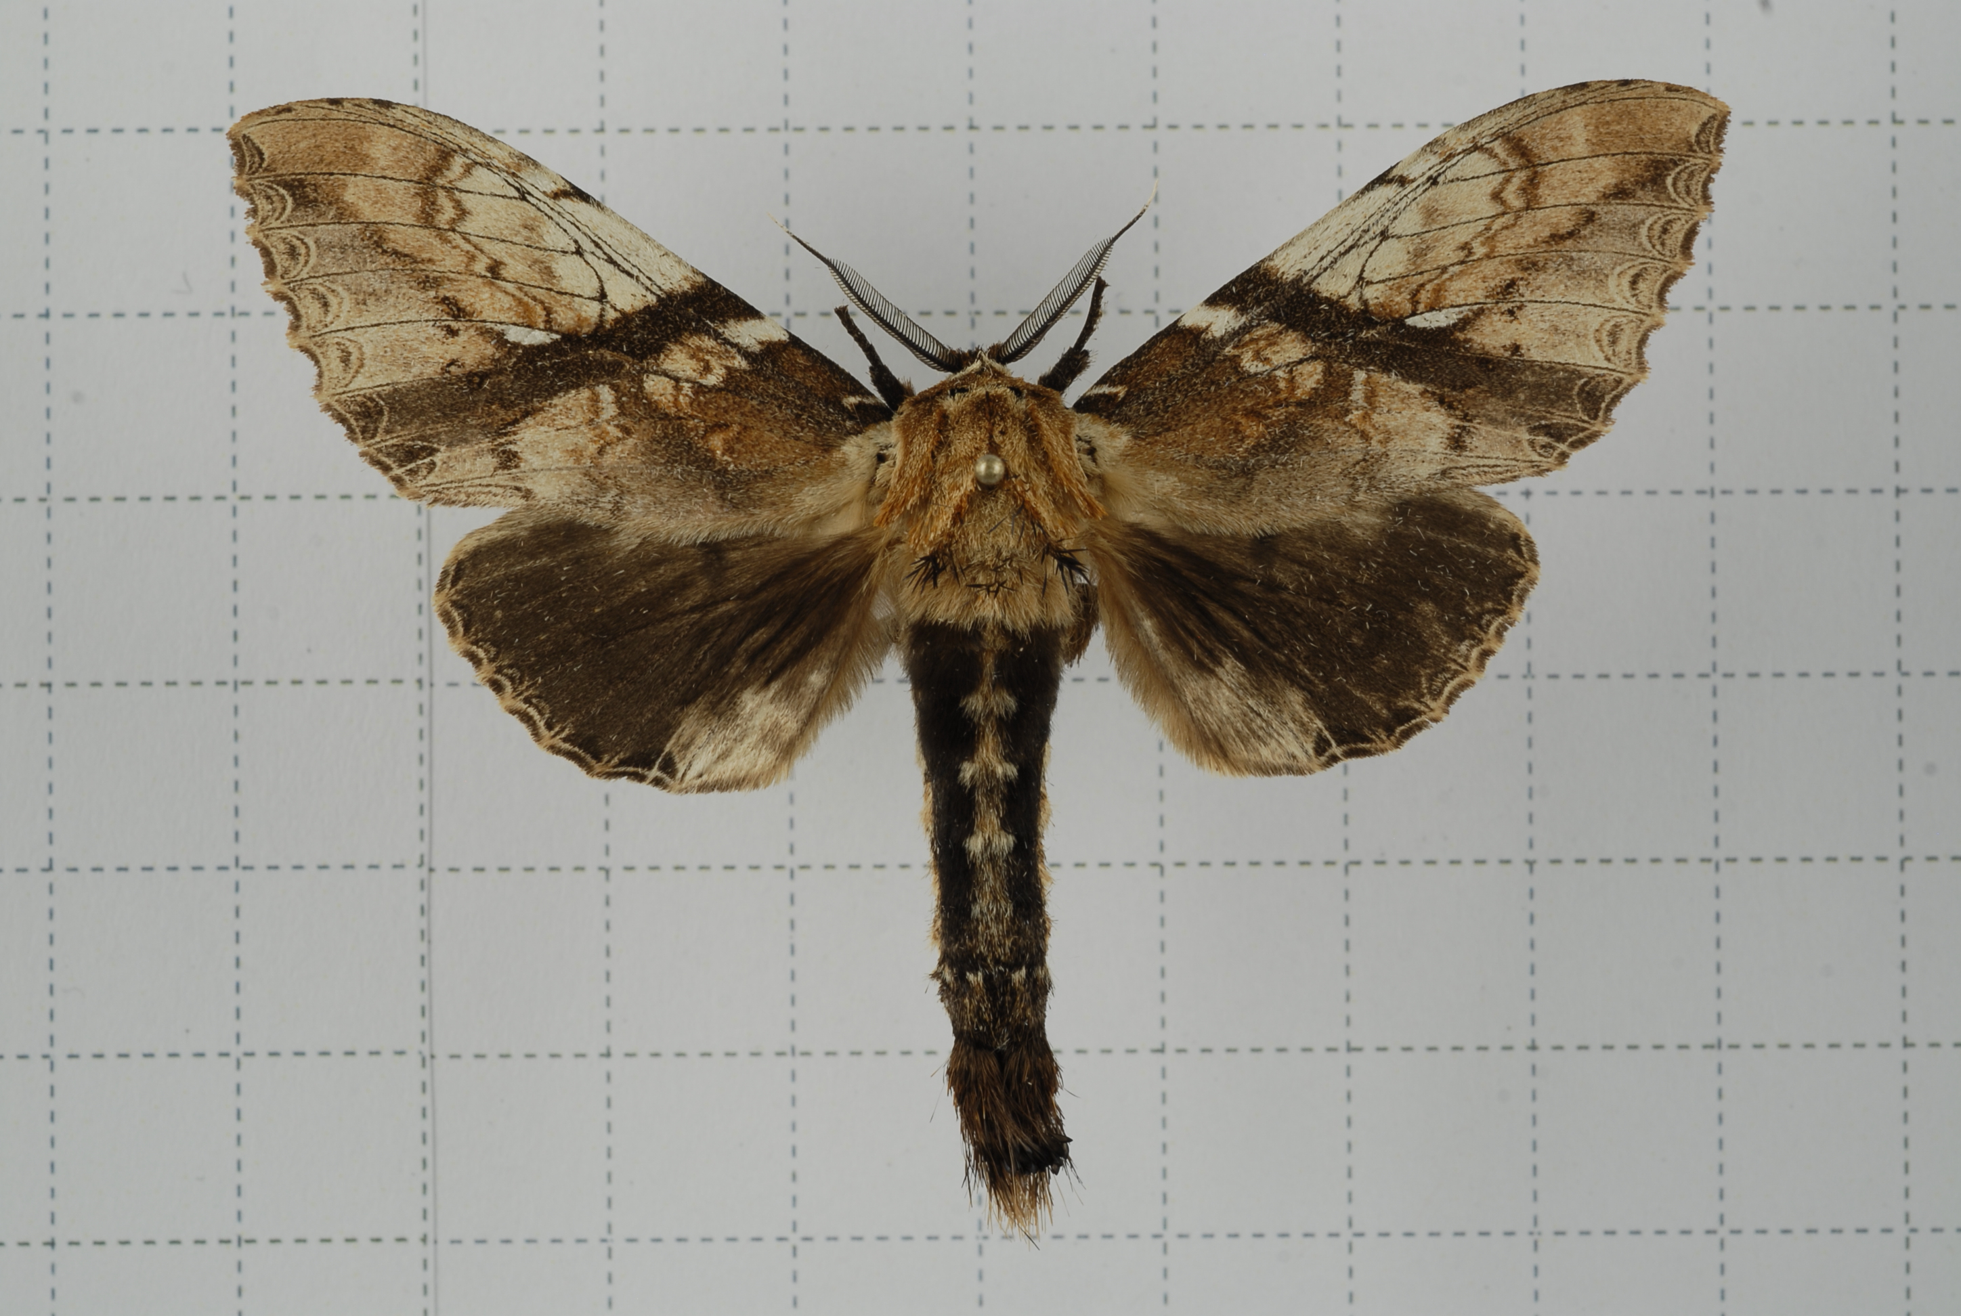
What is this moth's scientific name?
Dudusa nobilis
